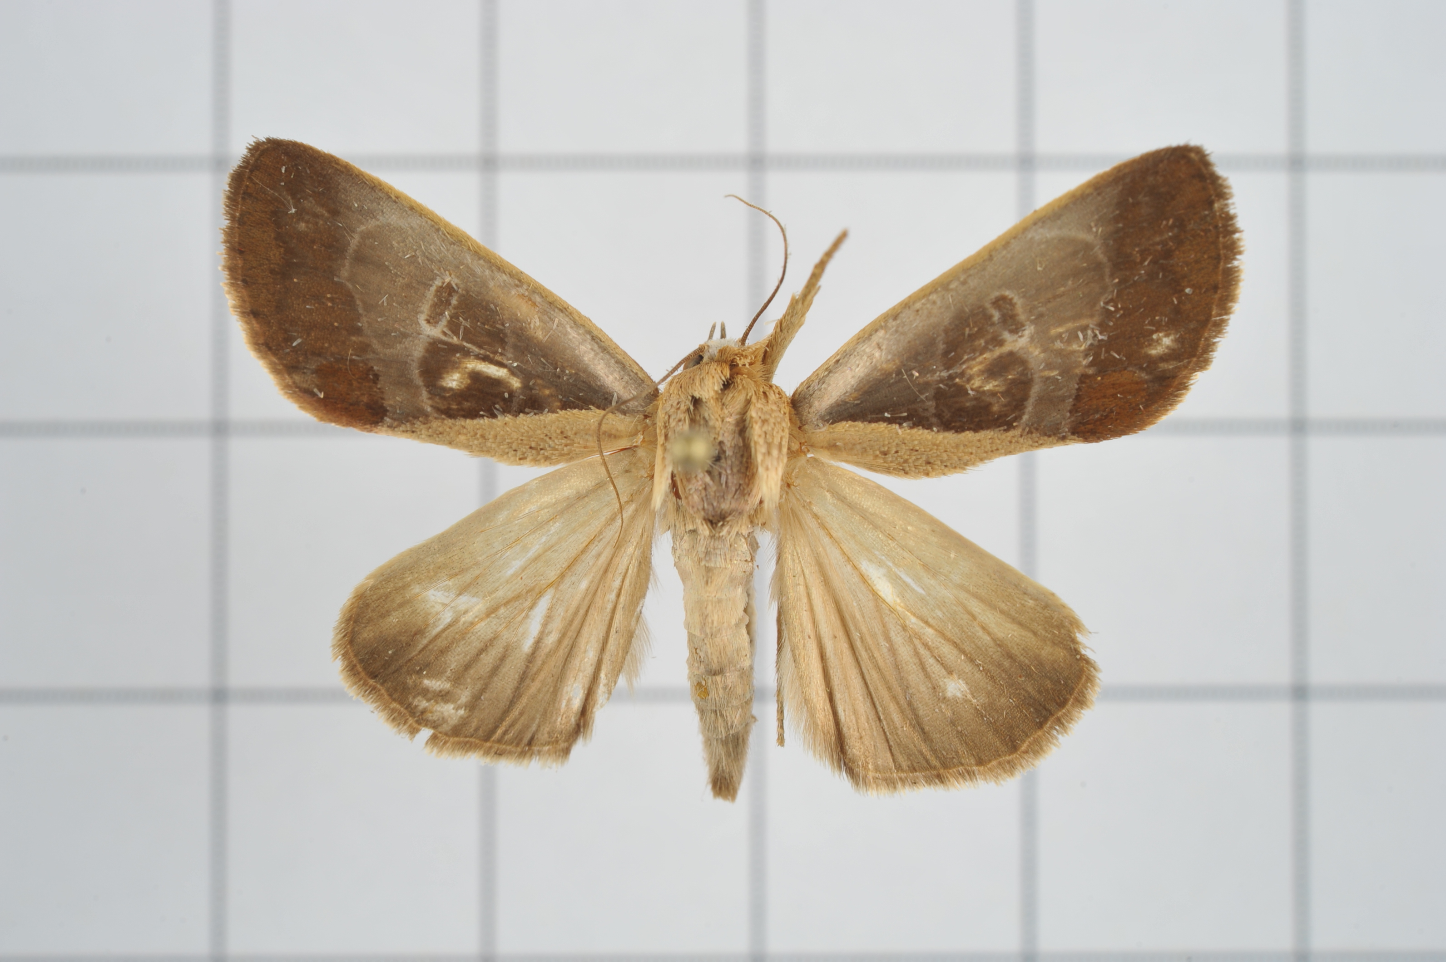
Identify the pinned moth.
Westermannia elliptica elliptica
